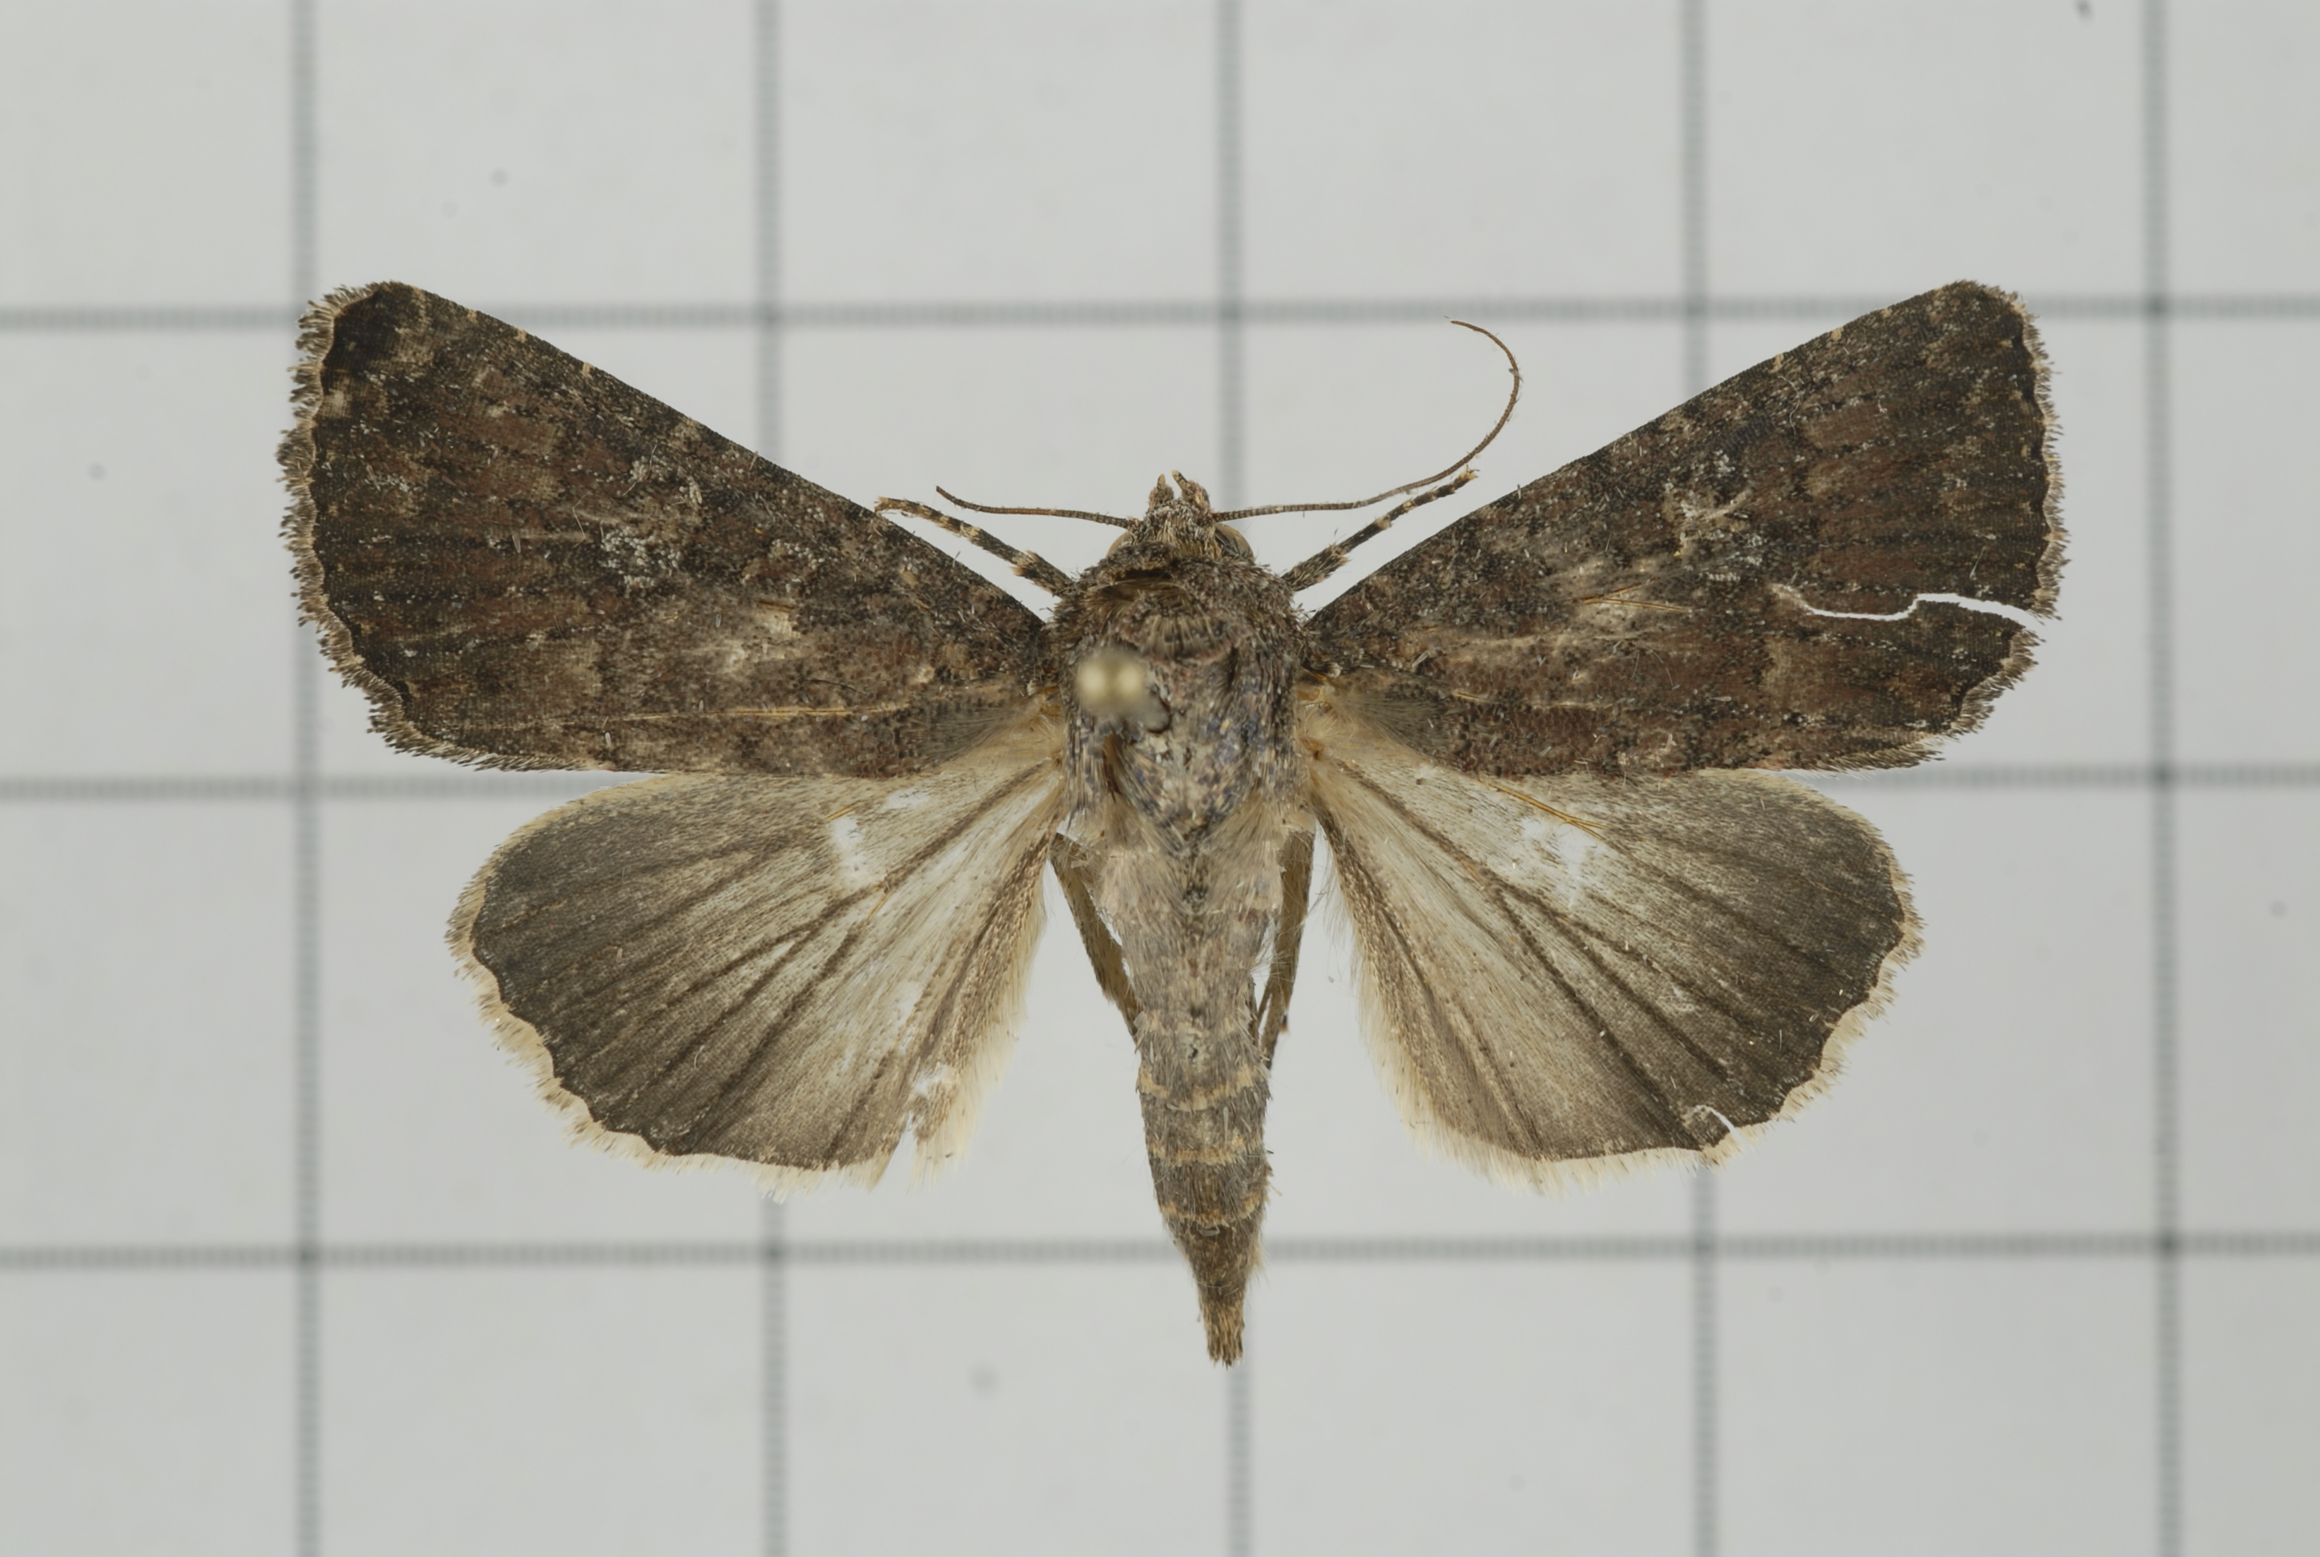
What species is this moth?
Condica illecta
